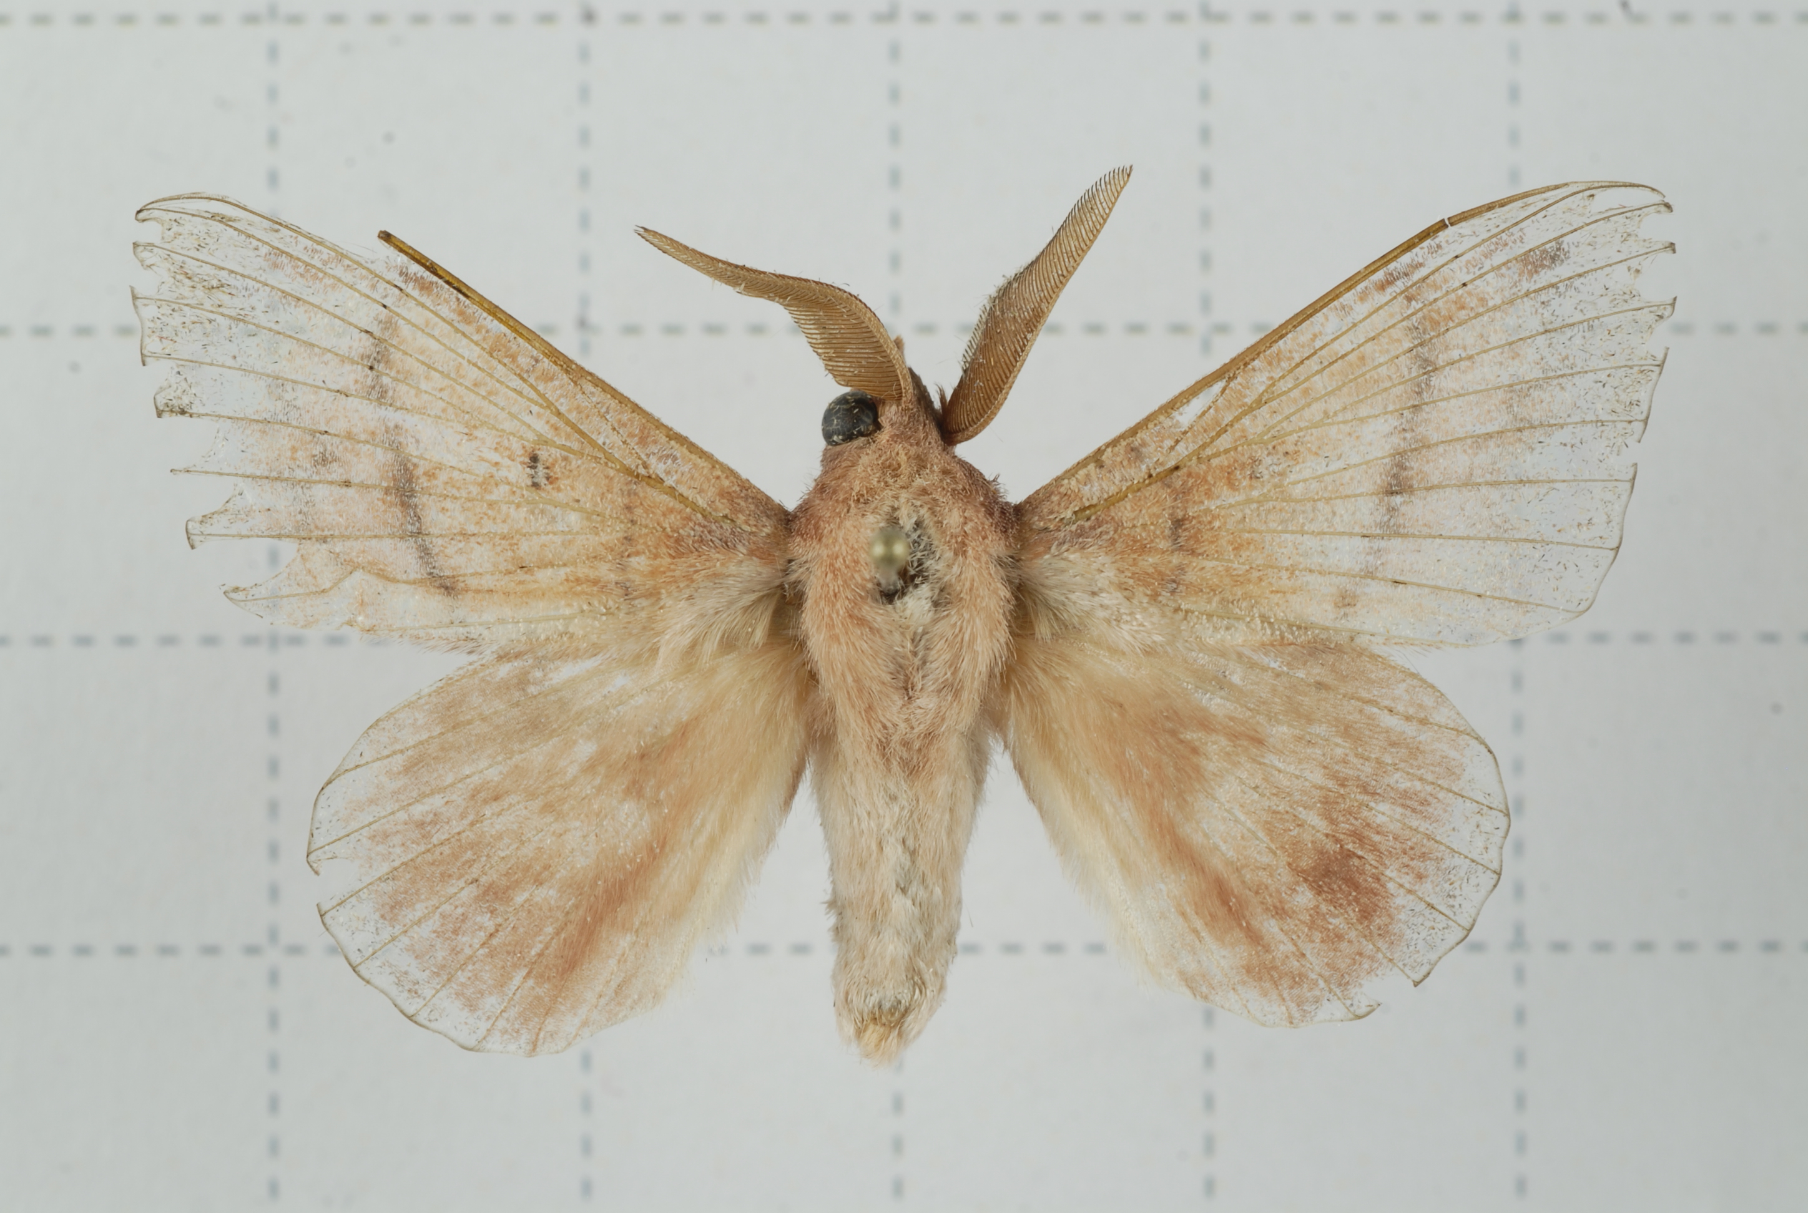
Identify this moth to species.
Odonestis bheroba formosae
